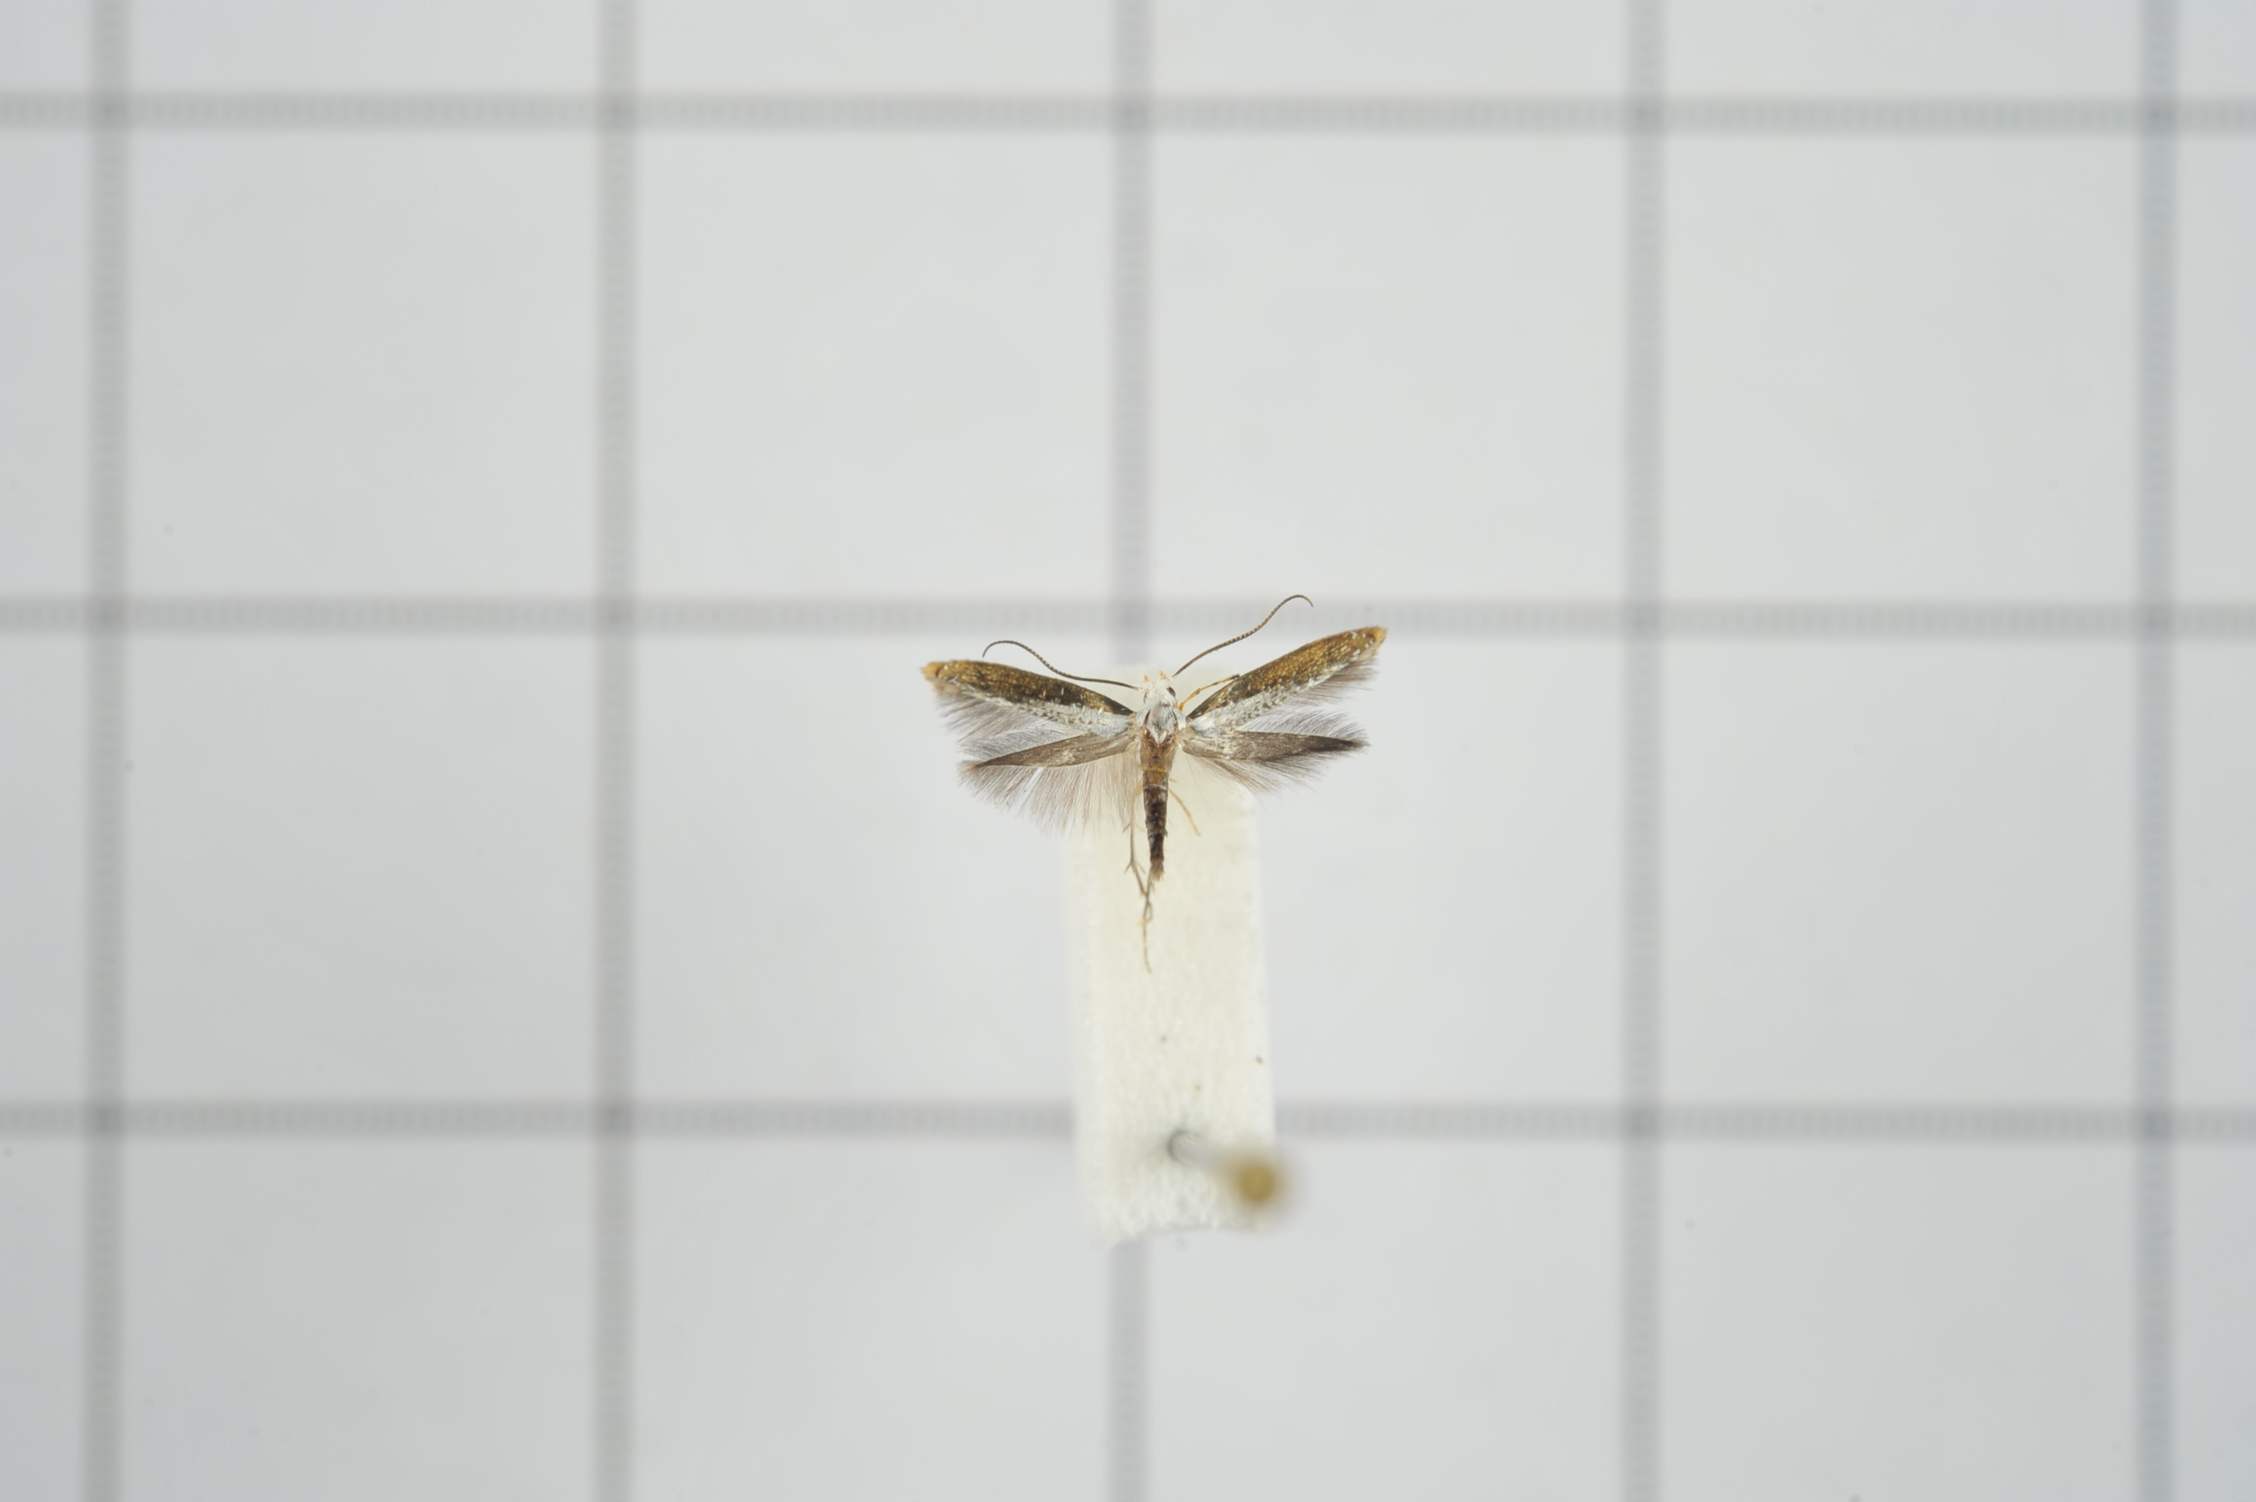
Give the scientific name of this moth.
Lycophantis elongata
